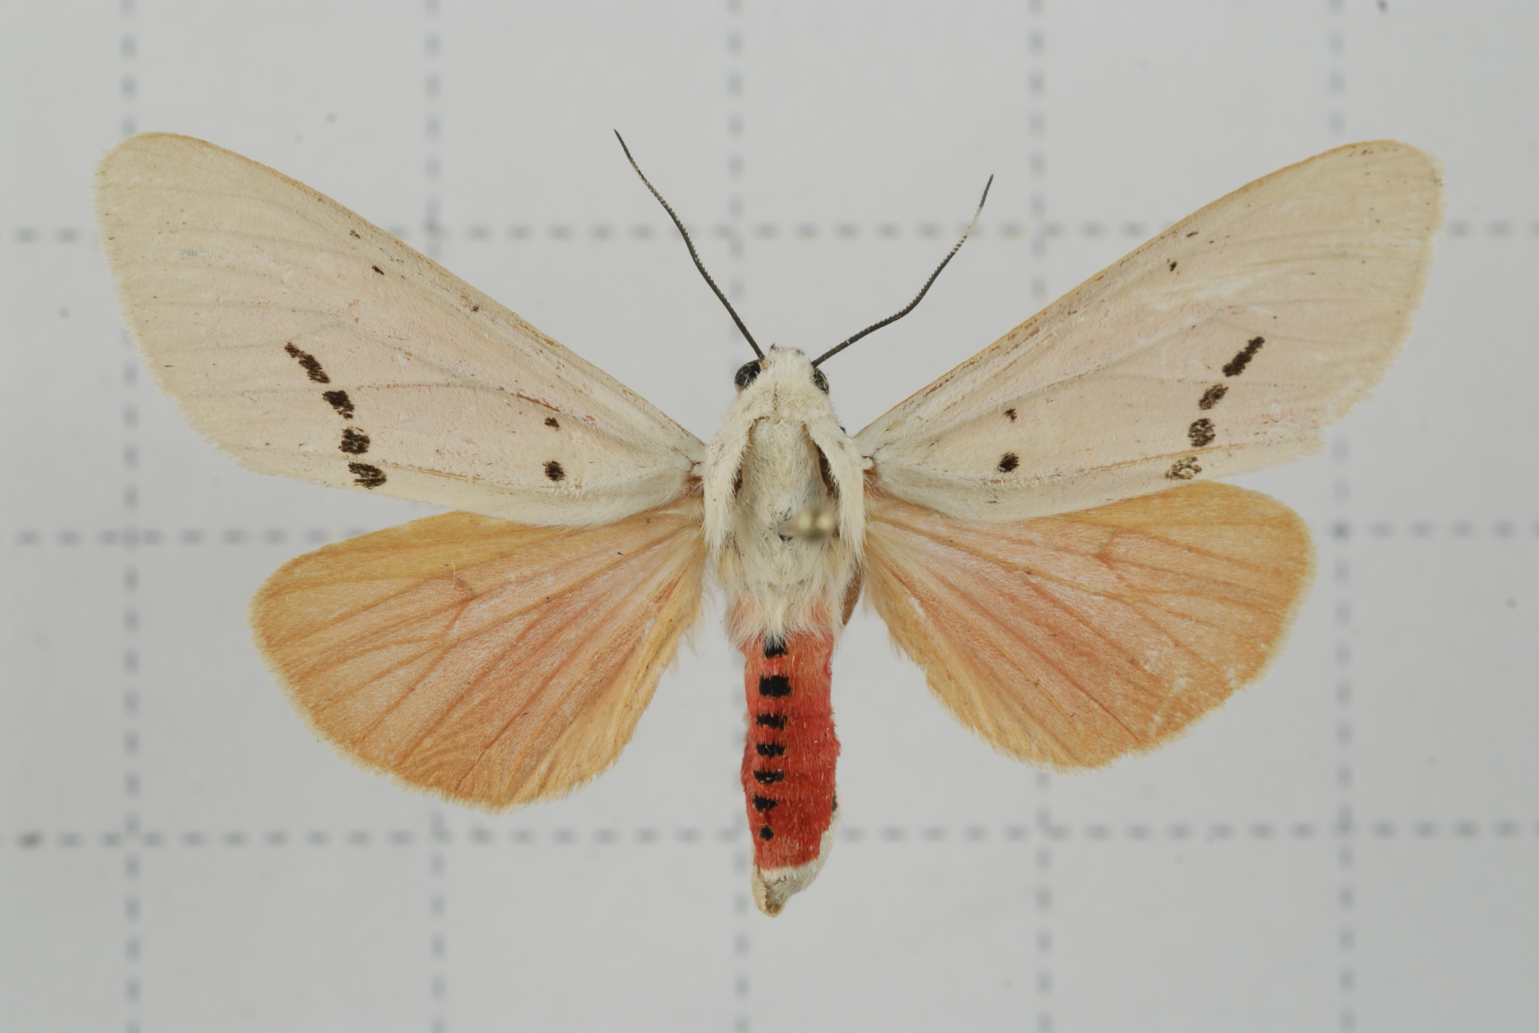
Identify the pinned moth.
Spilarctia subcarnea
